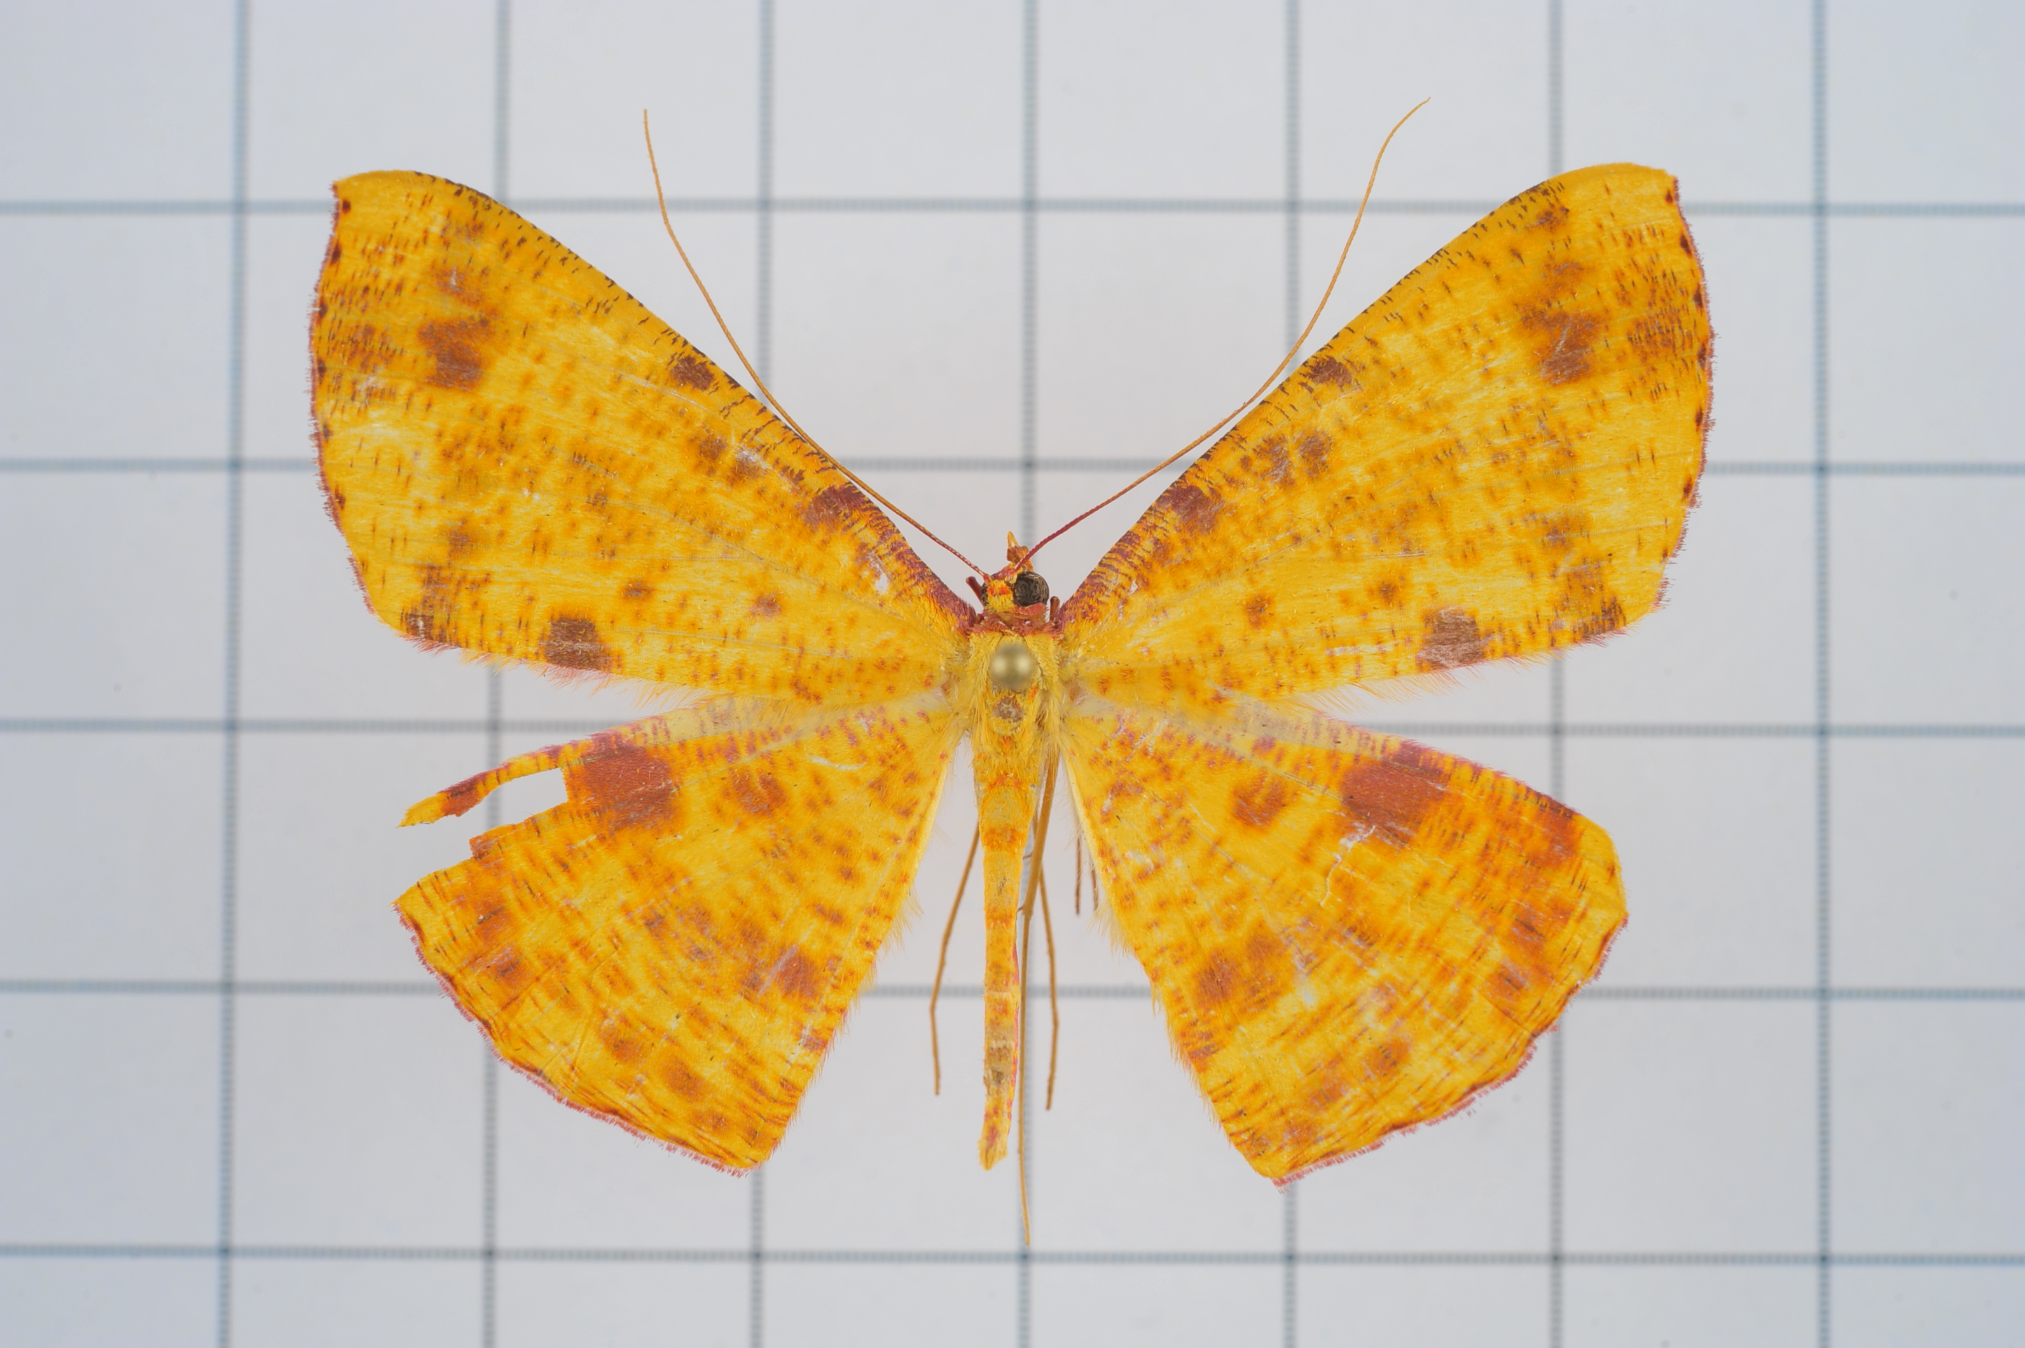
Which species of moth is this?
Eumelea ludovicata ludovicata
